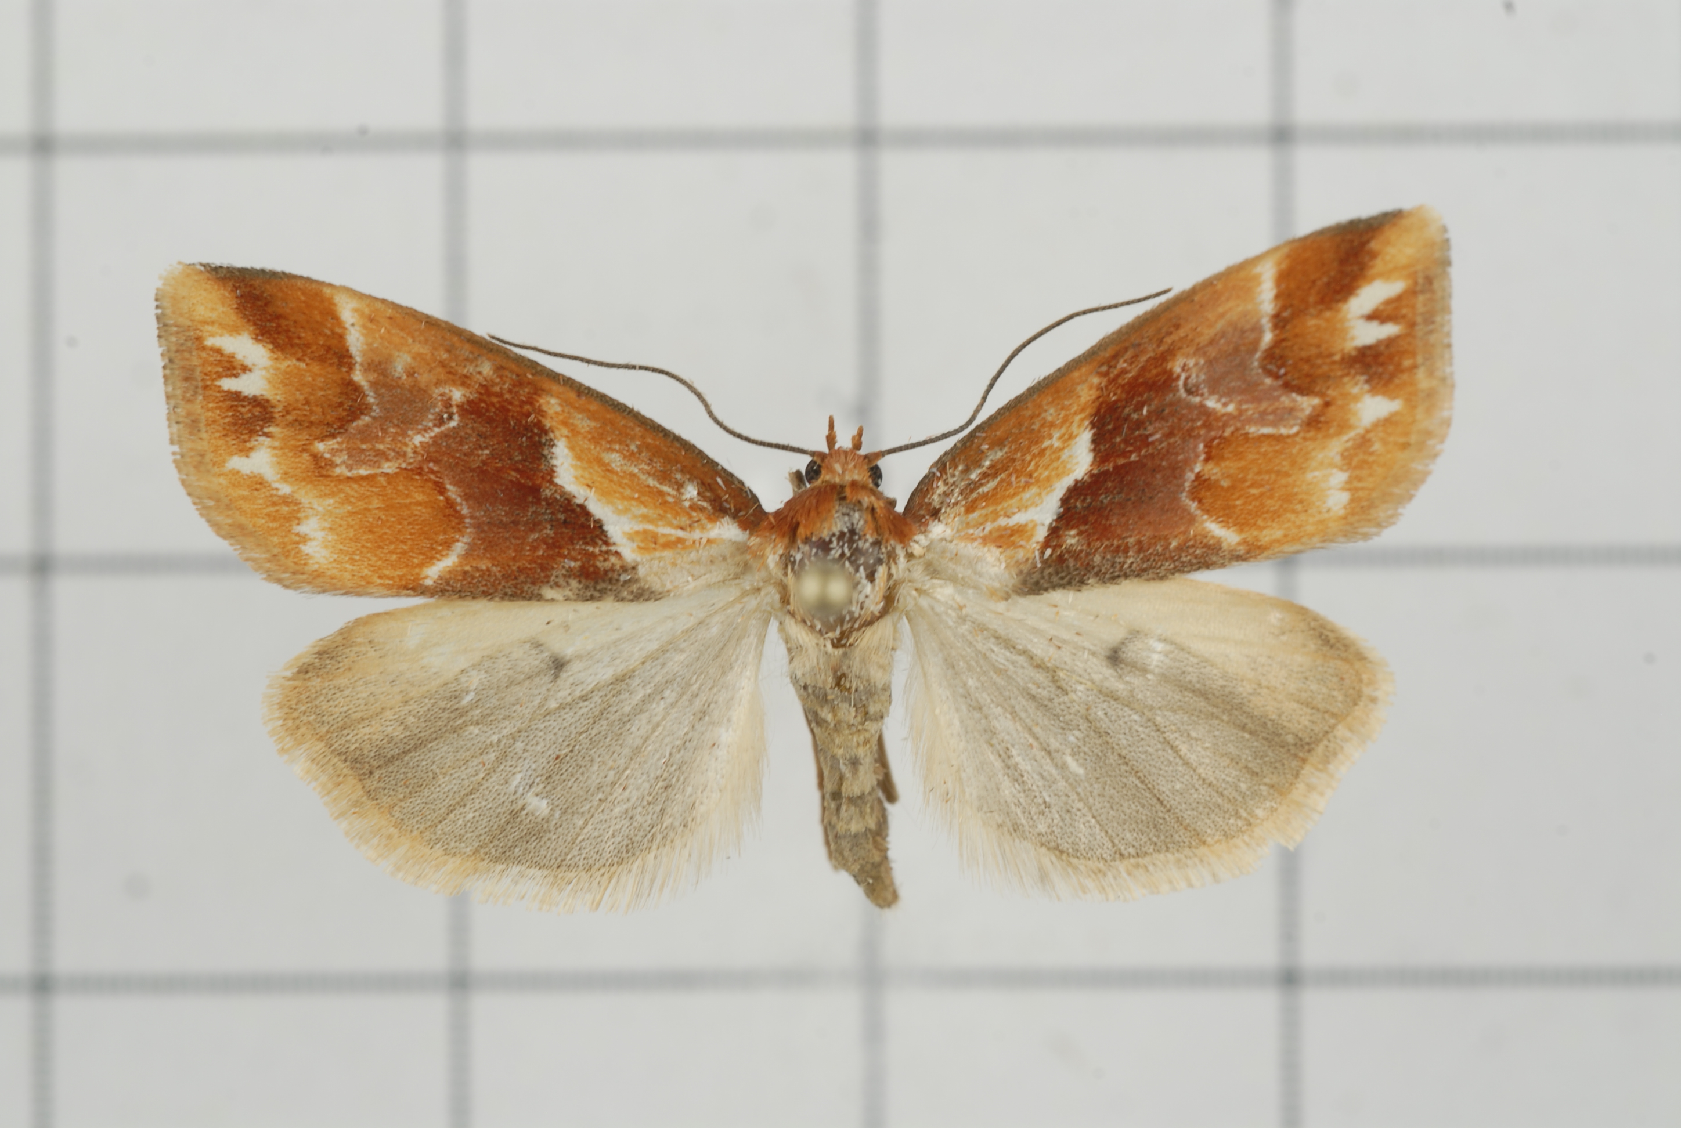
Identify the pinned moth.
Narangodes flavibasis
